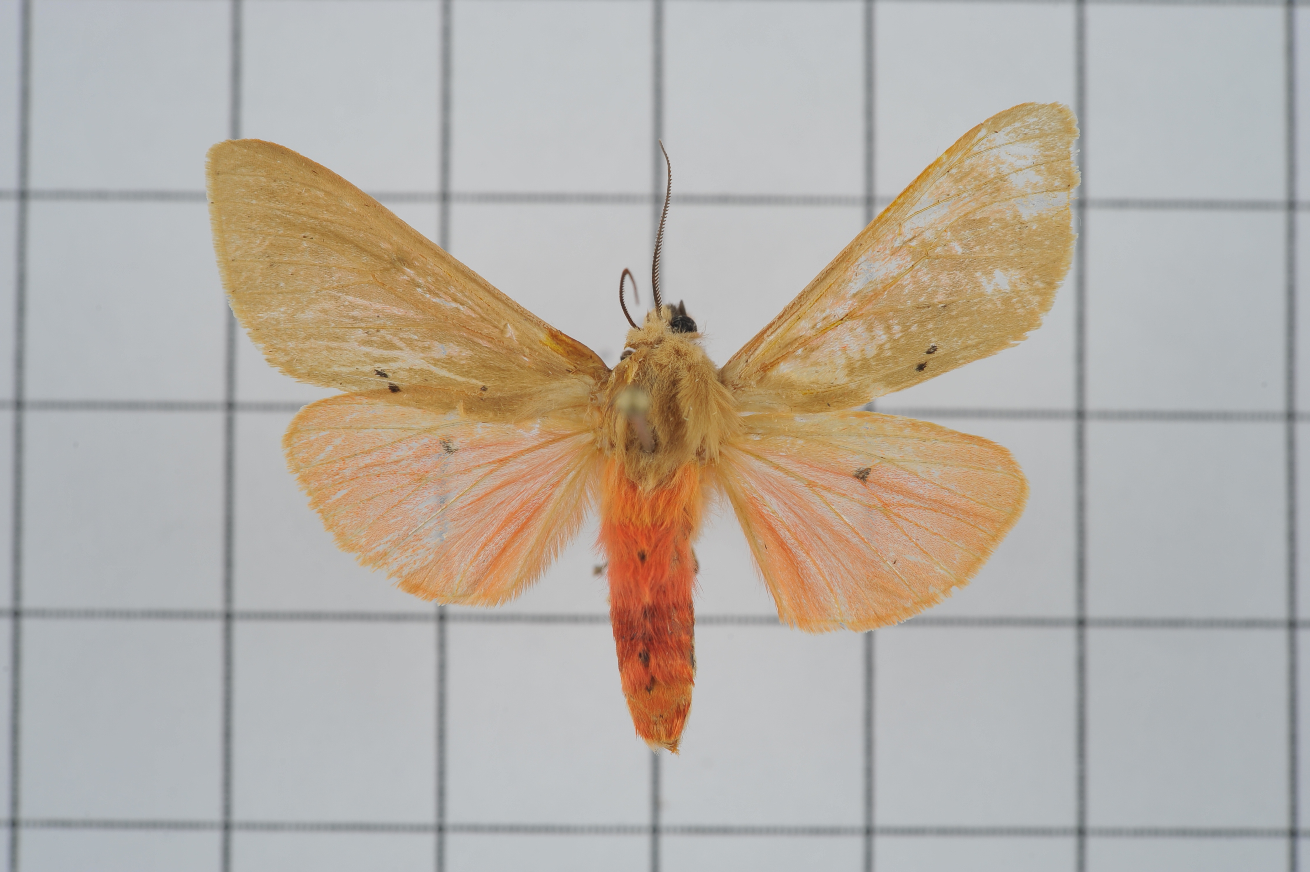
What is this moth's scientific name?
Spilarctia wilemani
